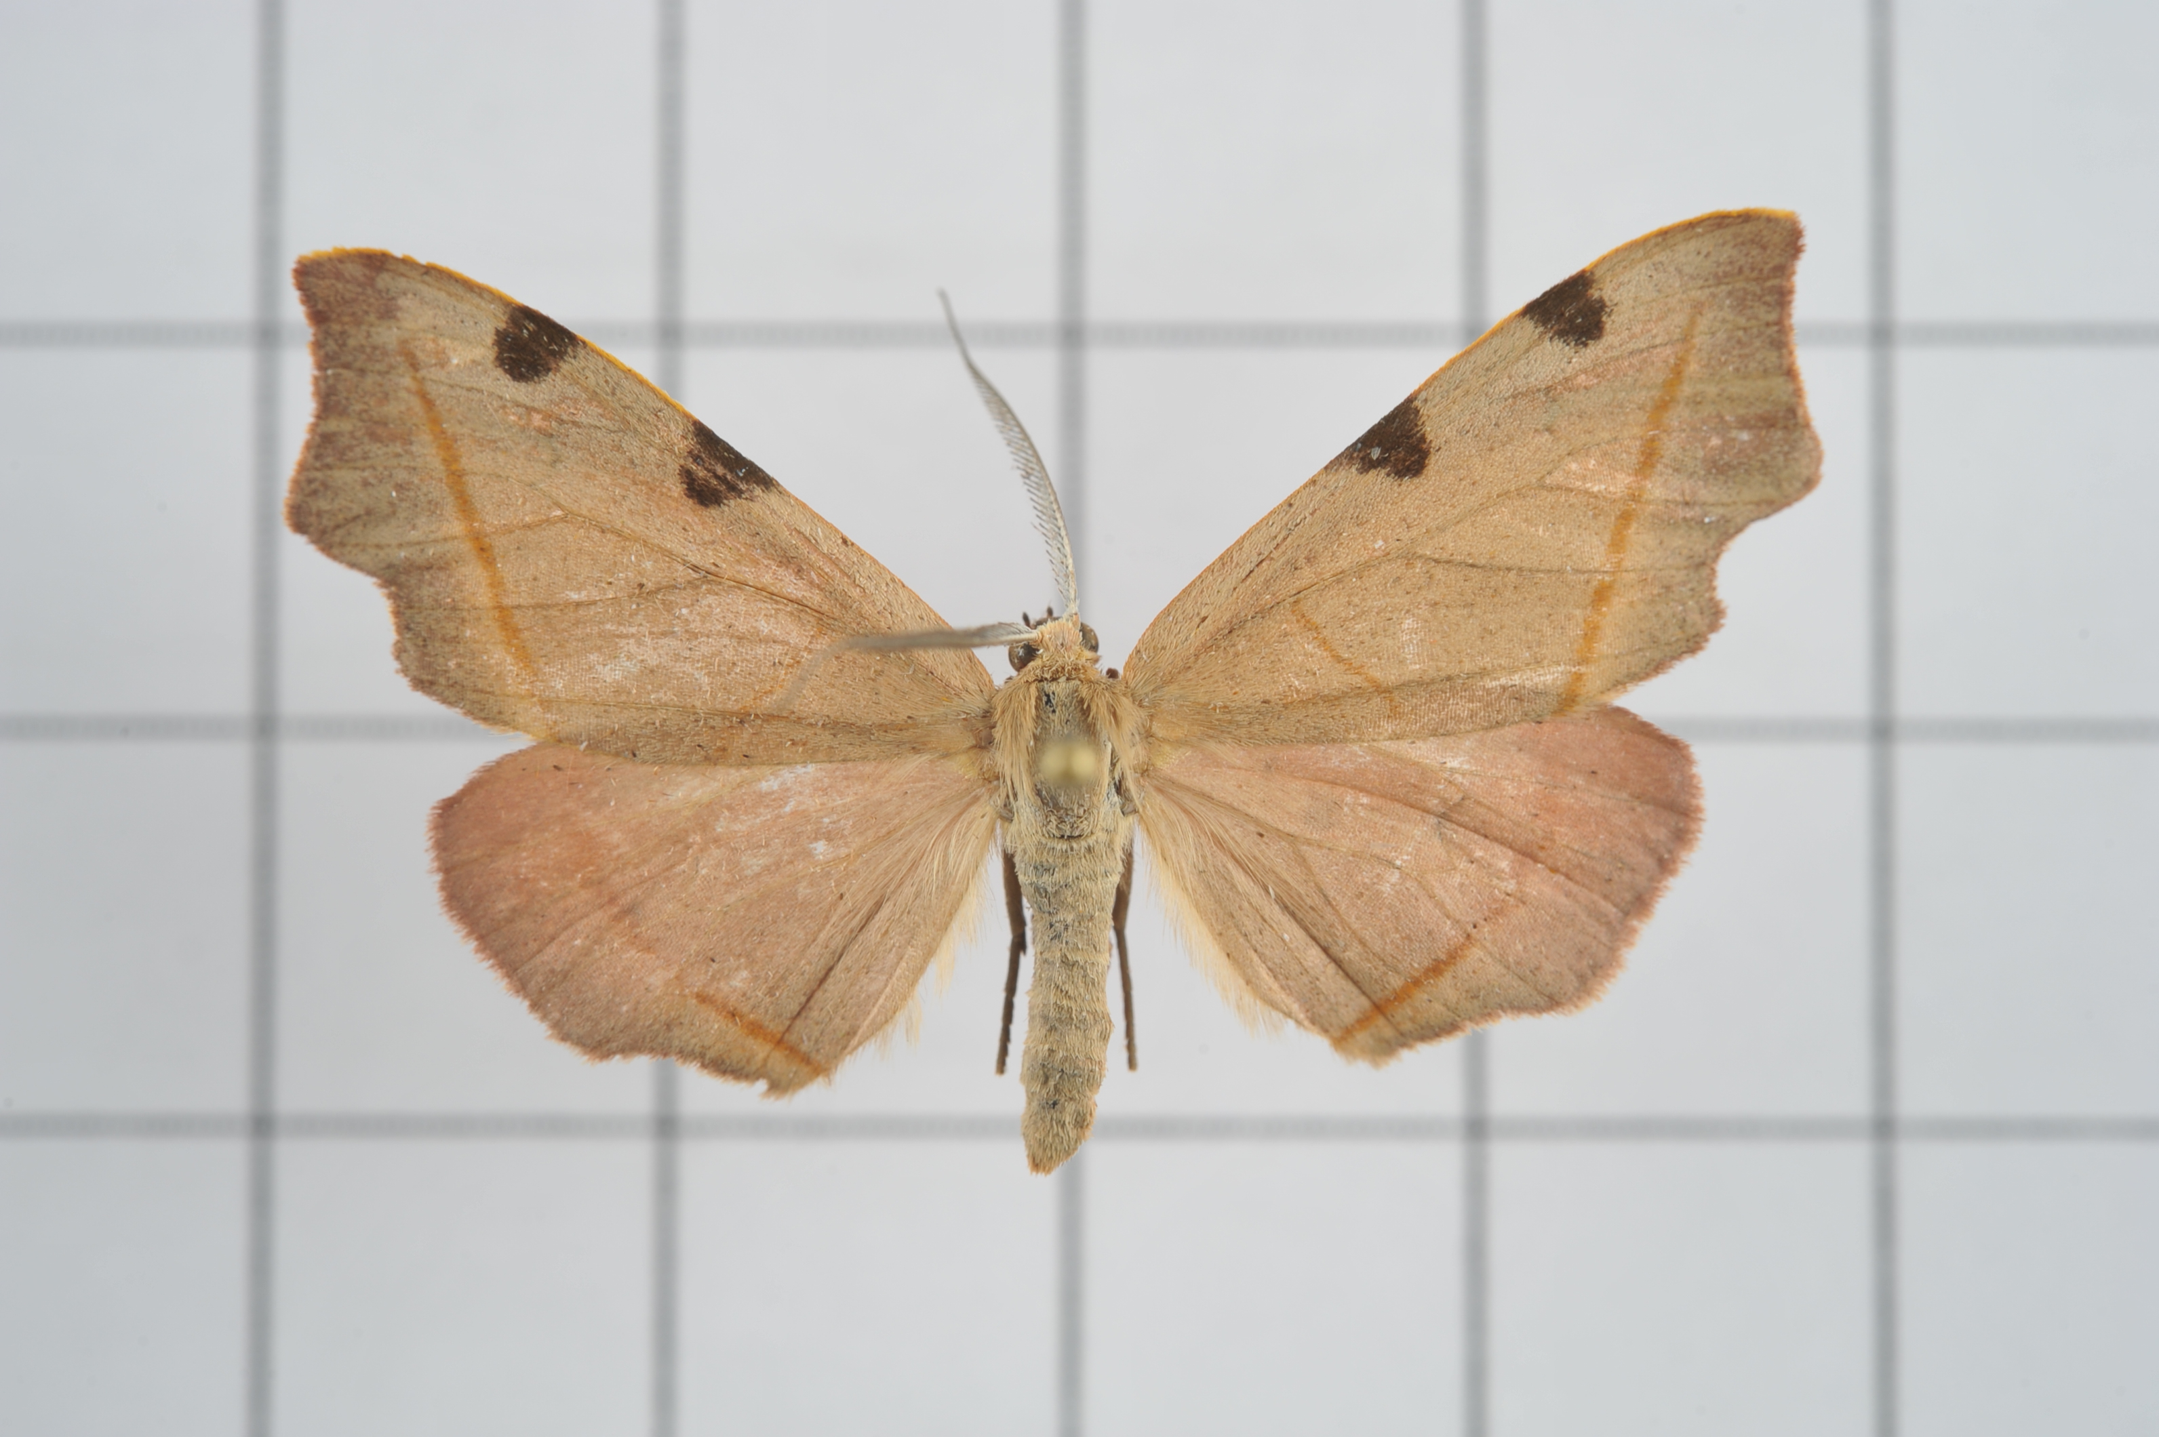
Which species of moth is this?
Achrosis rufescens
